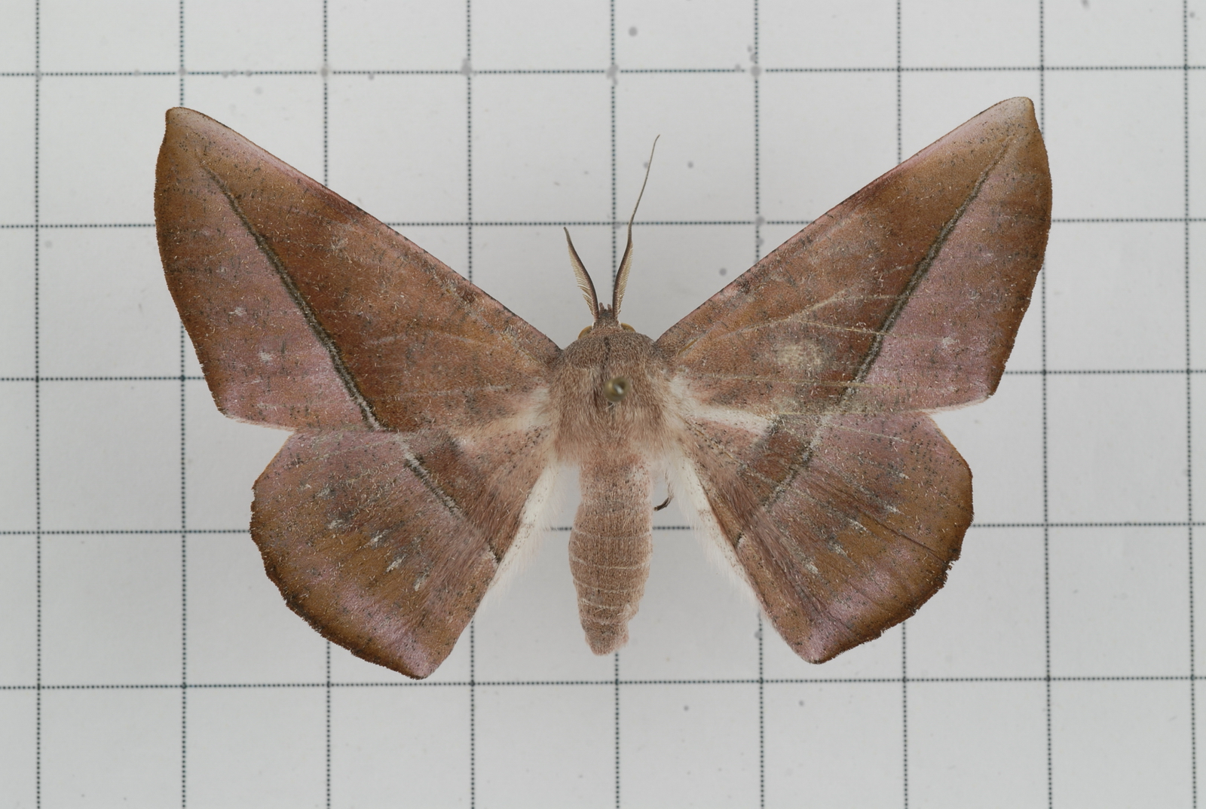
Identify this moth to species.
Sarcinodes yayeyamana
